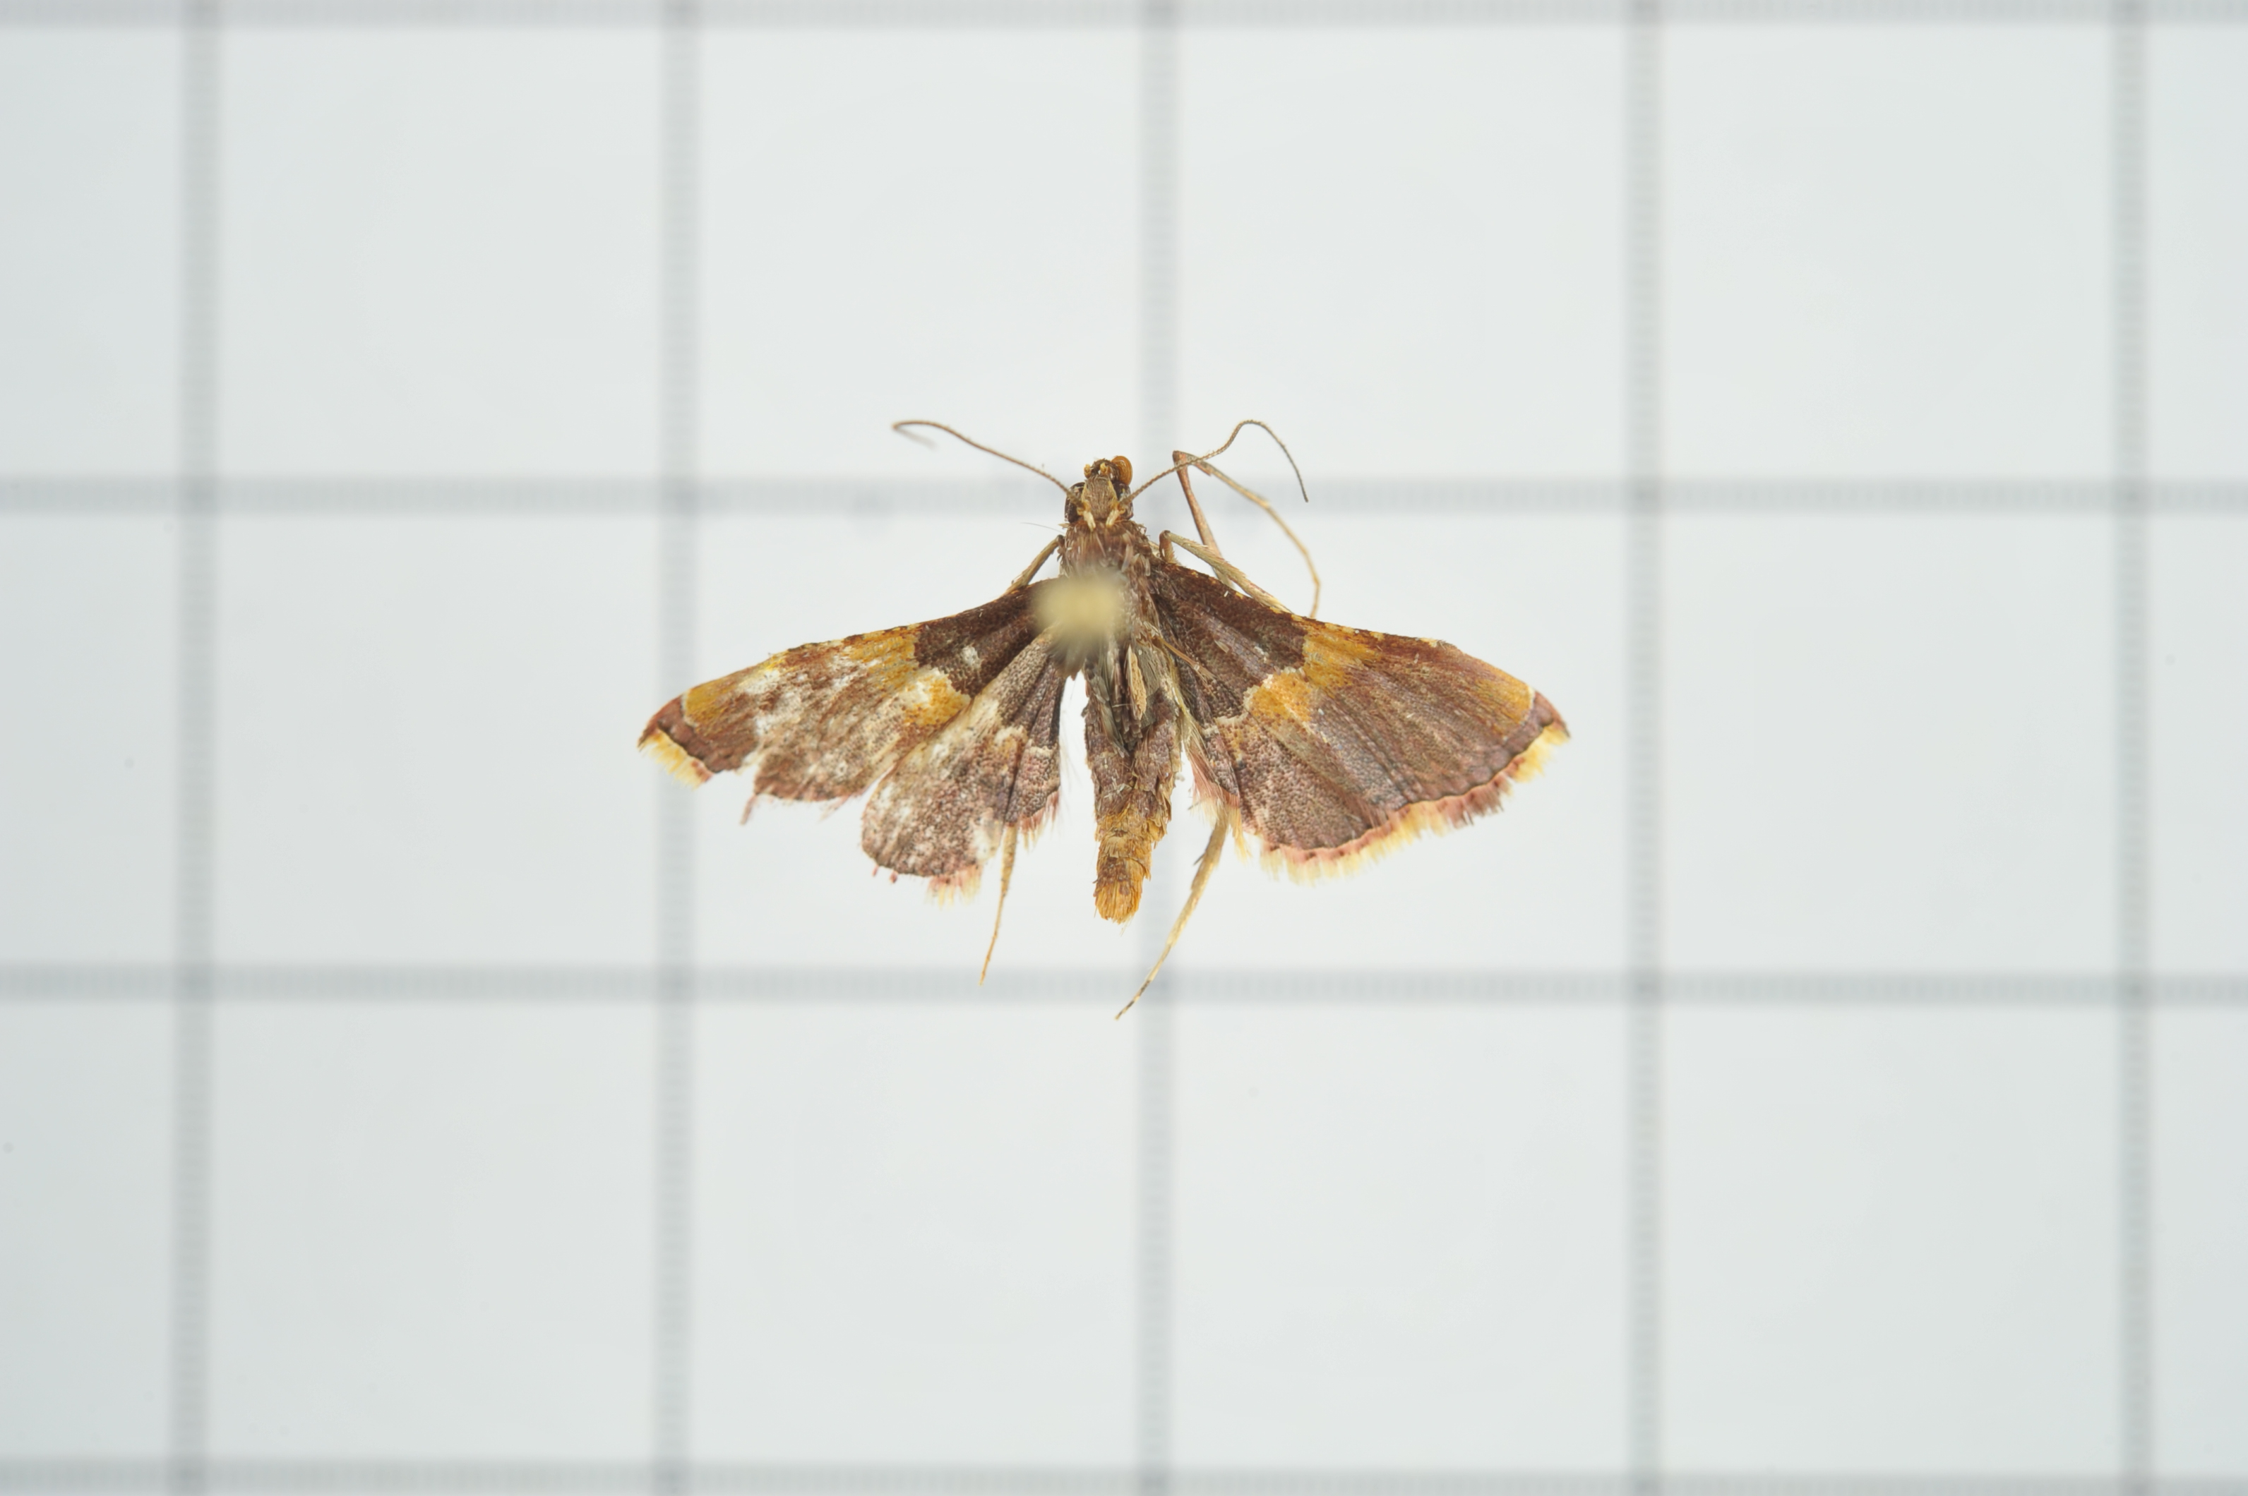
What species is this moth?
Endotricha mesenterialis
